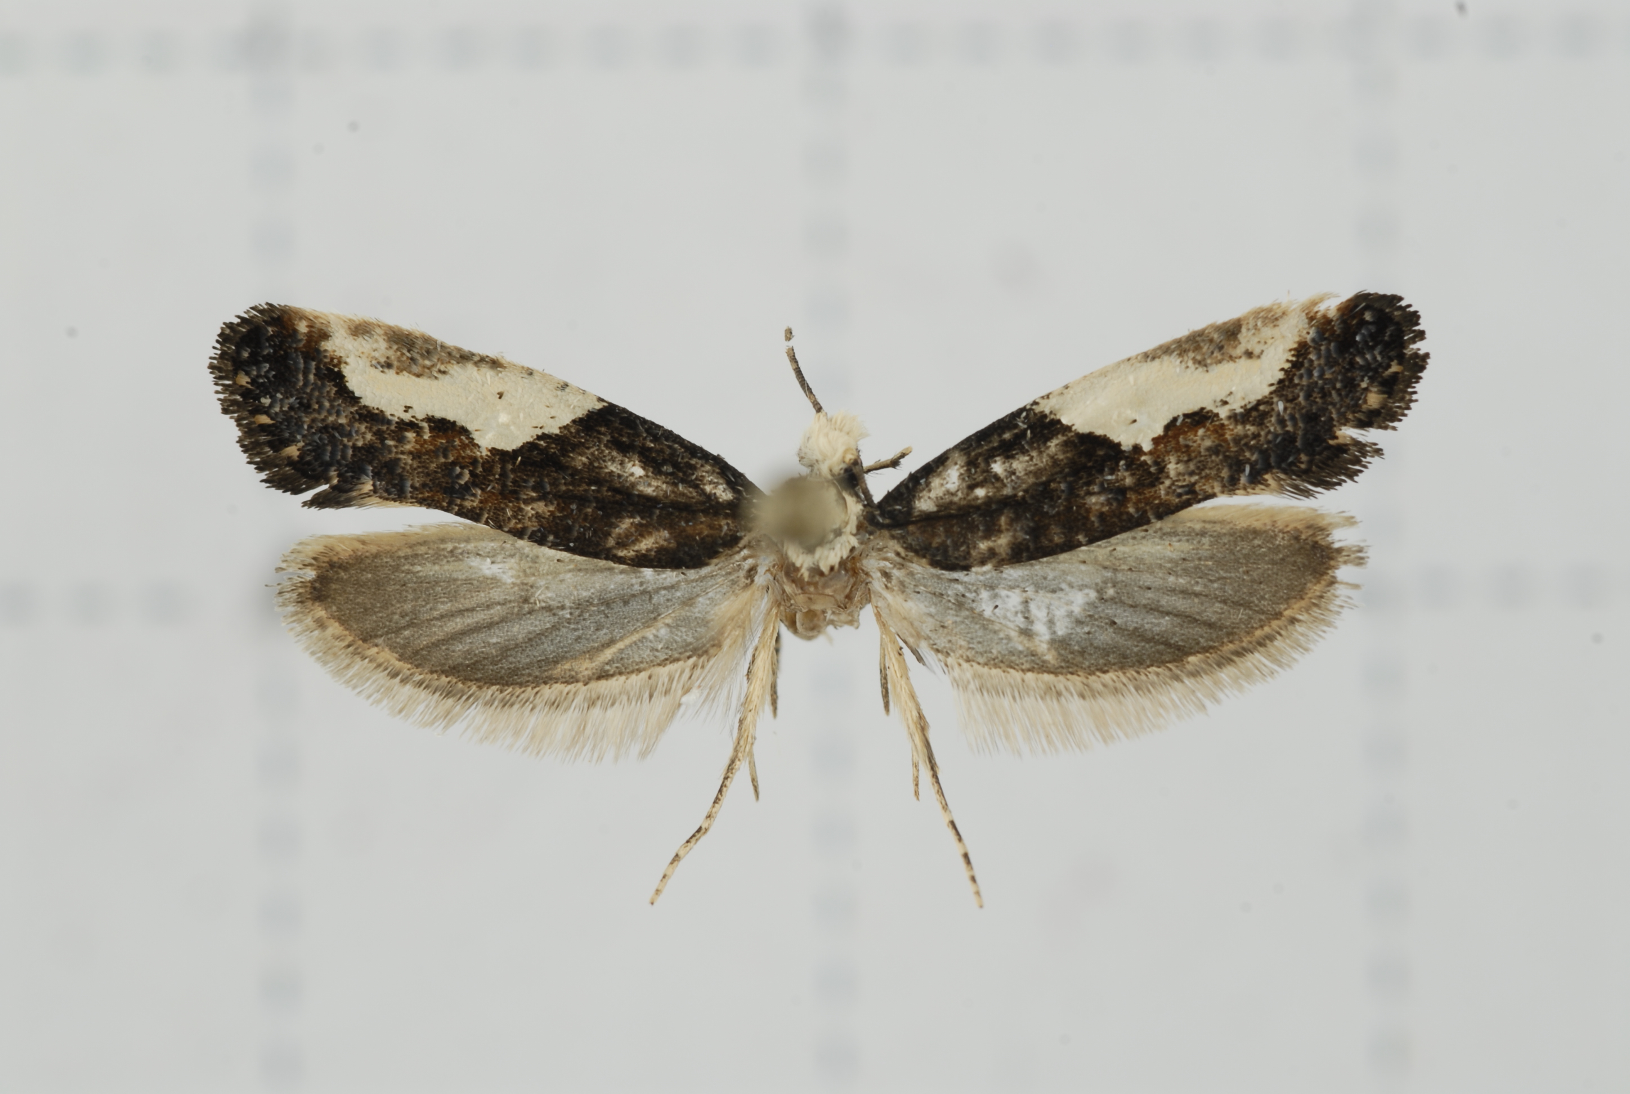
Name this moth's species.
Monopis monachella
